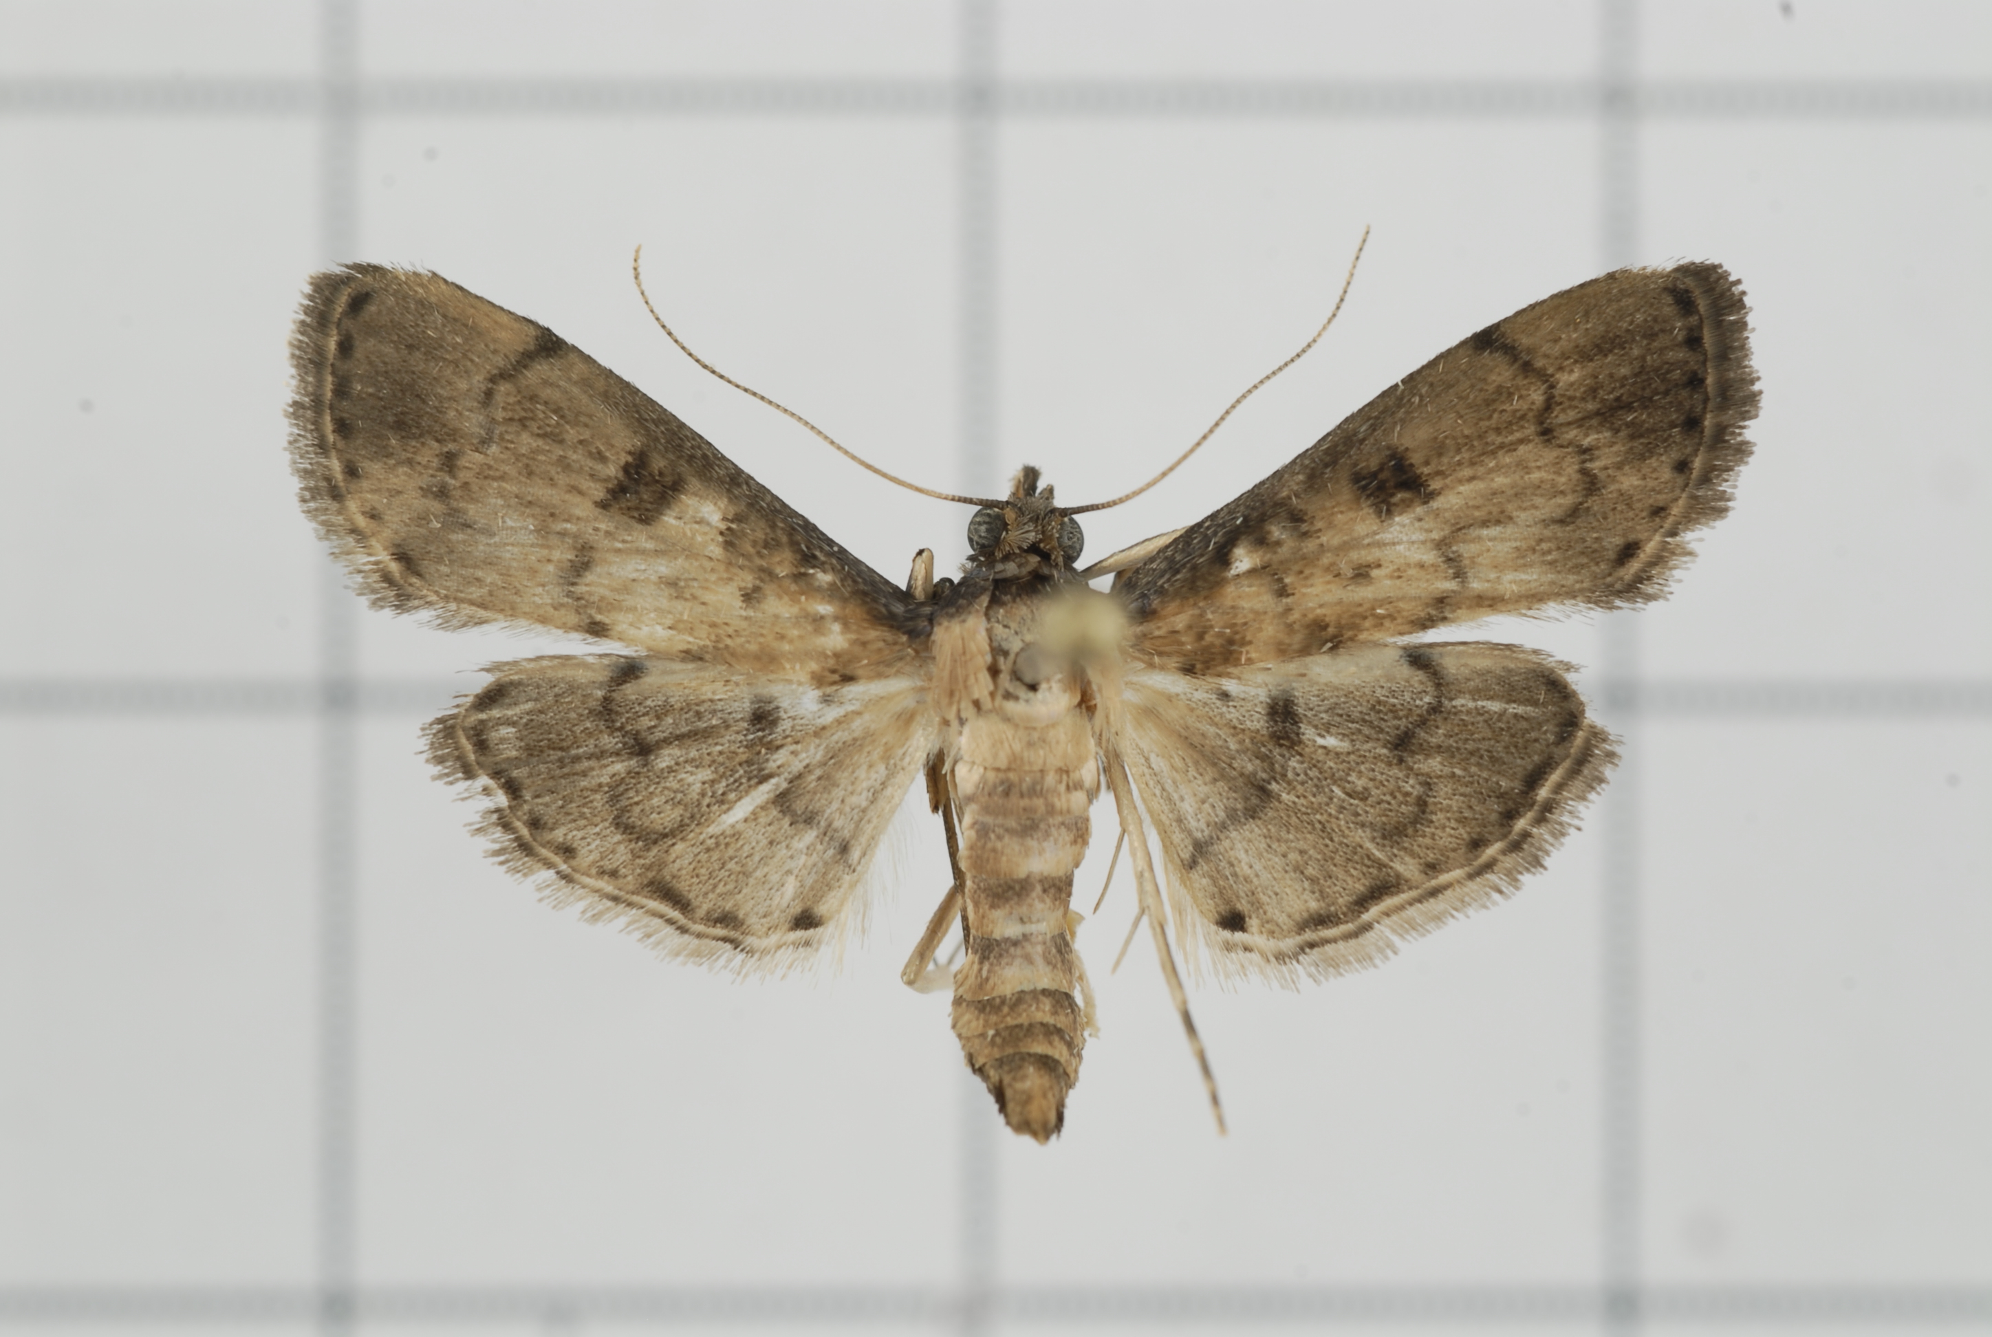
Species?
Nacoleia charesalis
